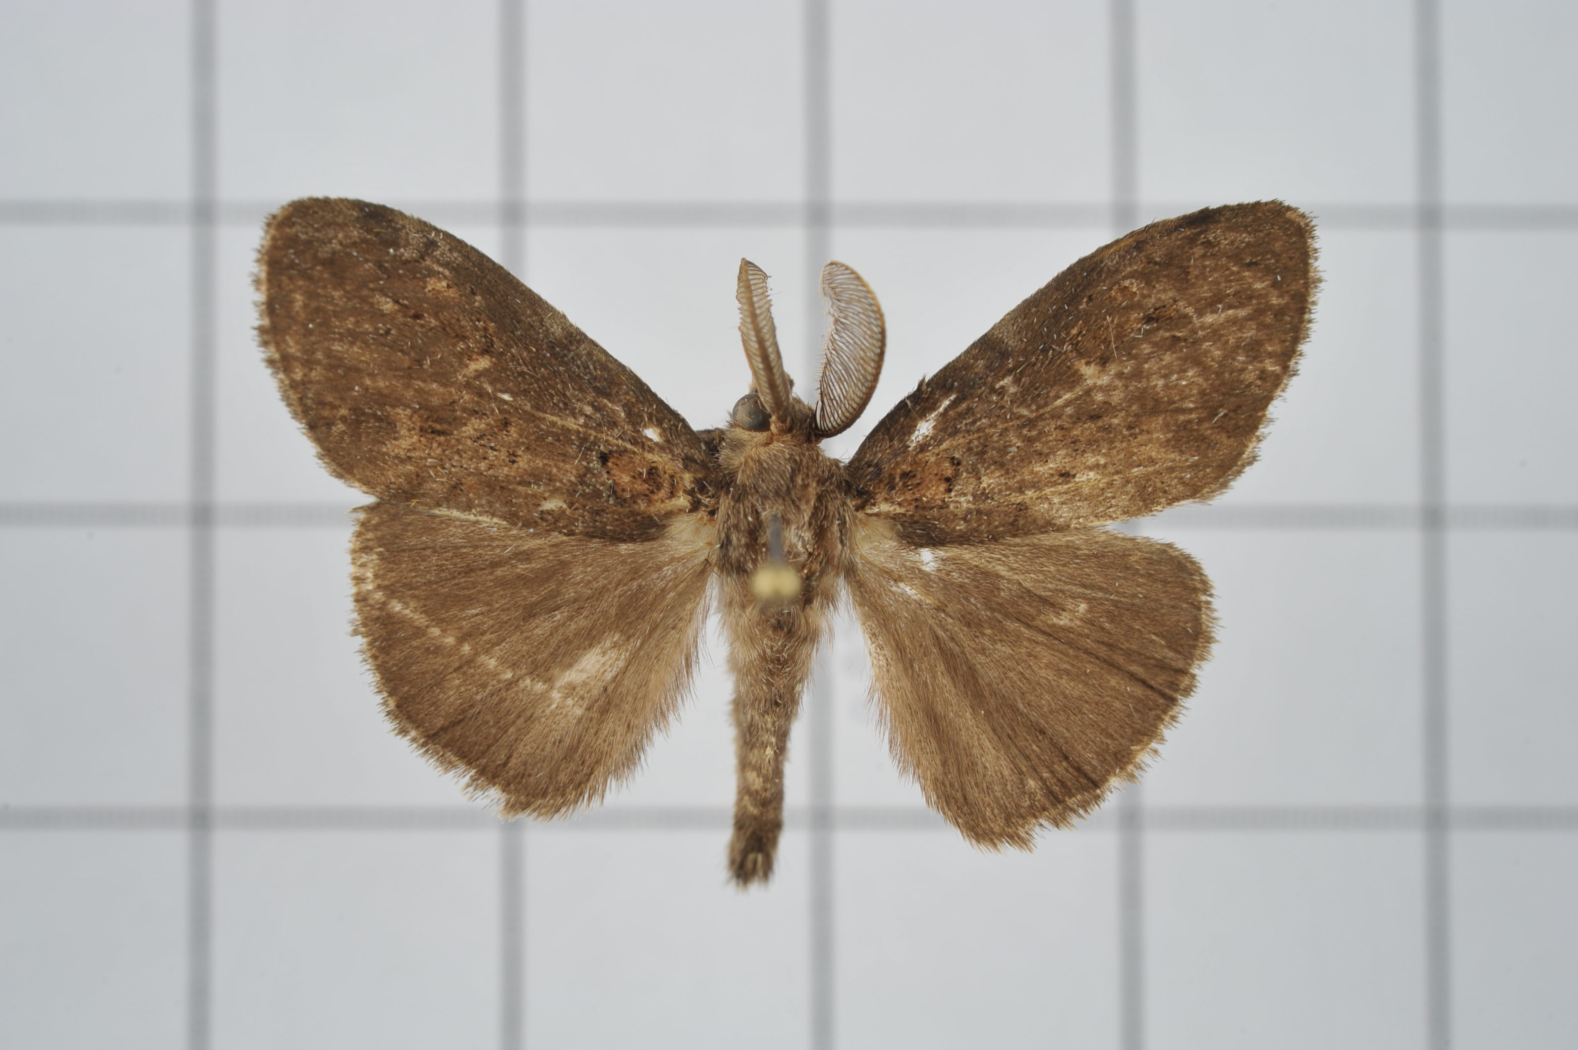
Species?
Olene dudgeoni
